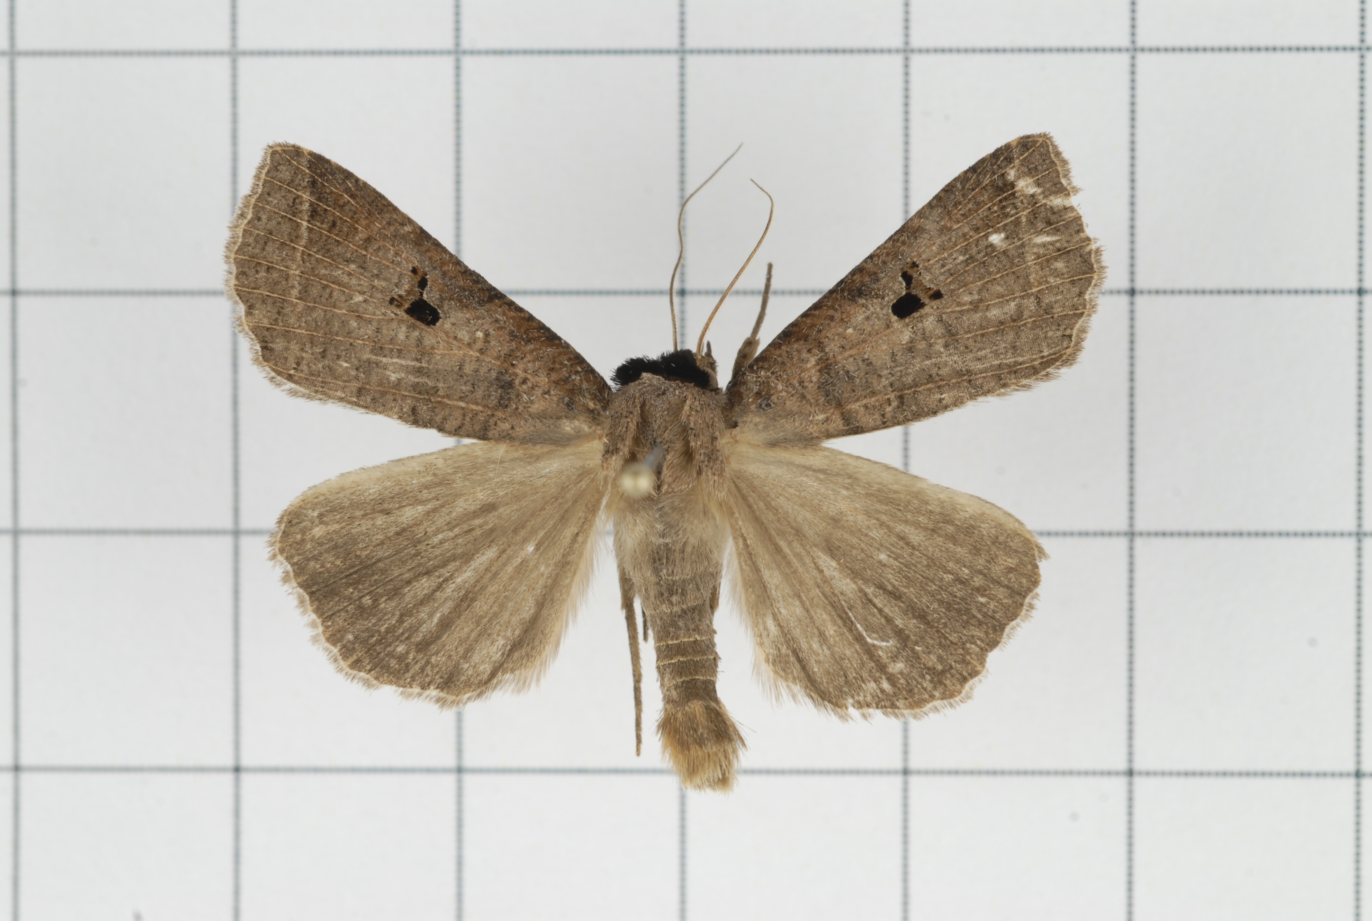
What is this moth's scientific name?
Lygephila dorsigera
